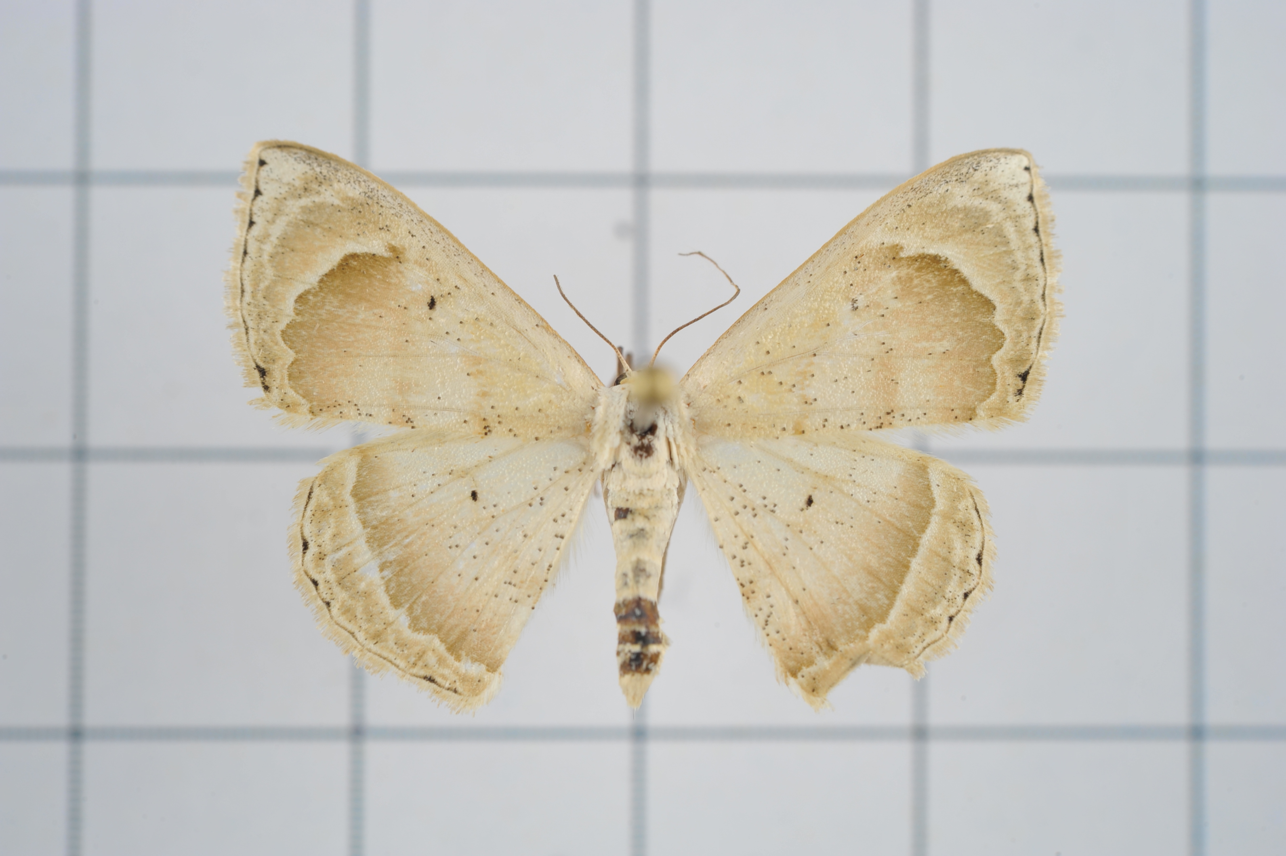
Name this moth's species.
Somatina rosacea anaemica
